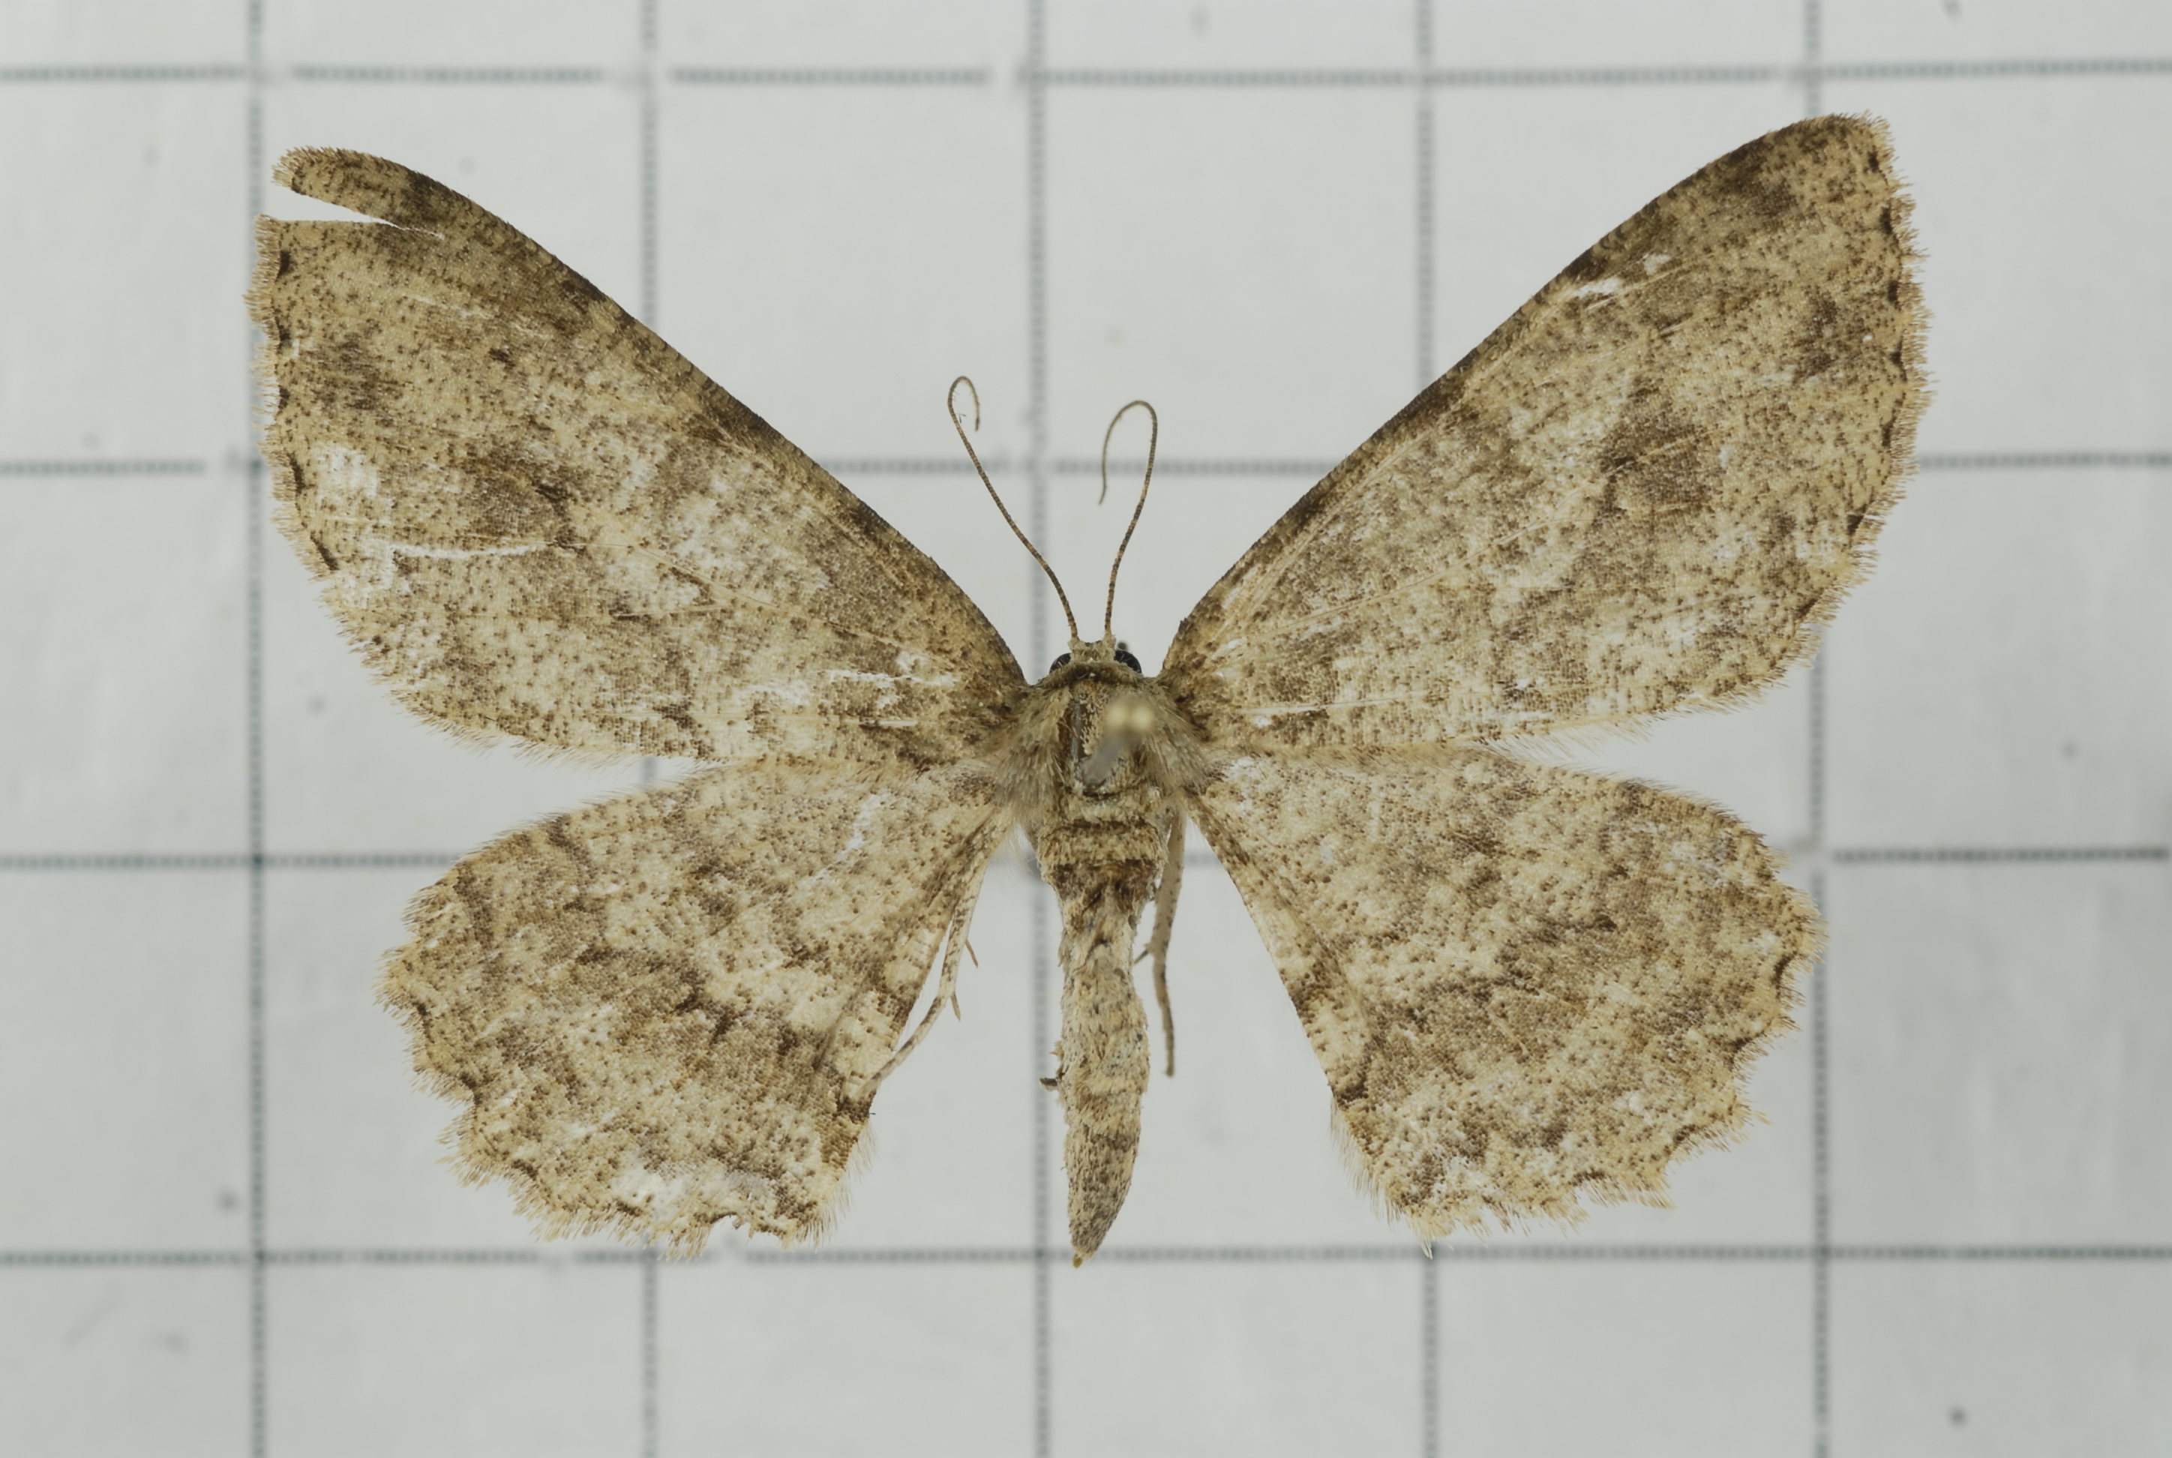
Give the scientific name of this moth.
Ectropis excellens
